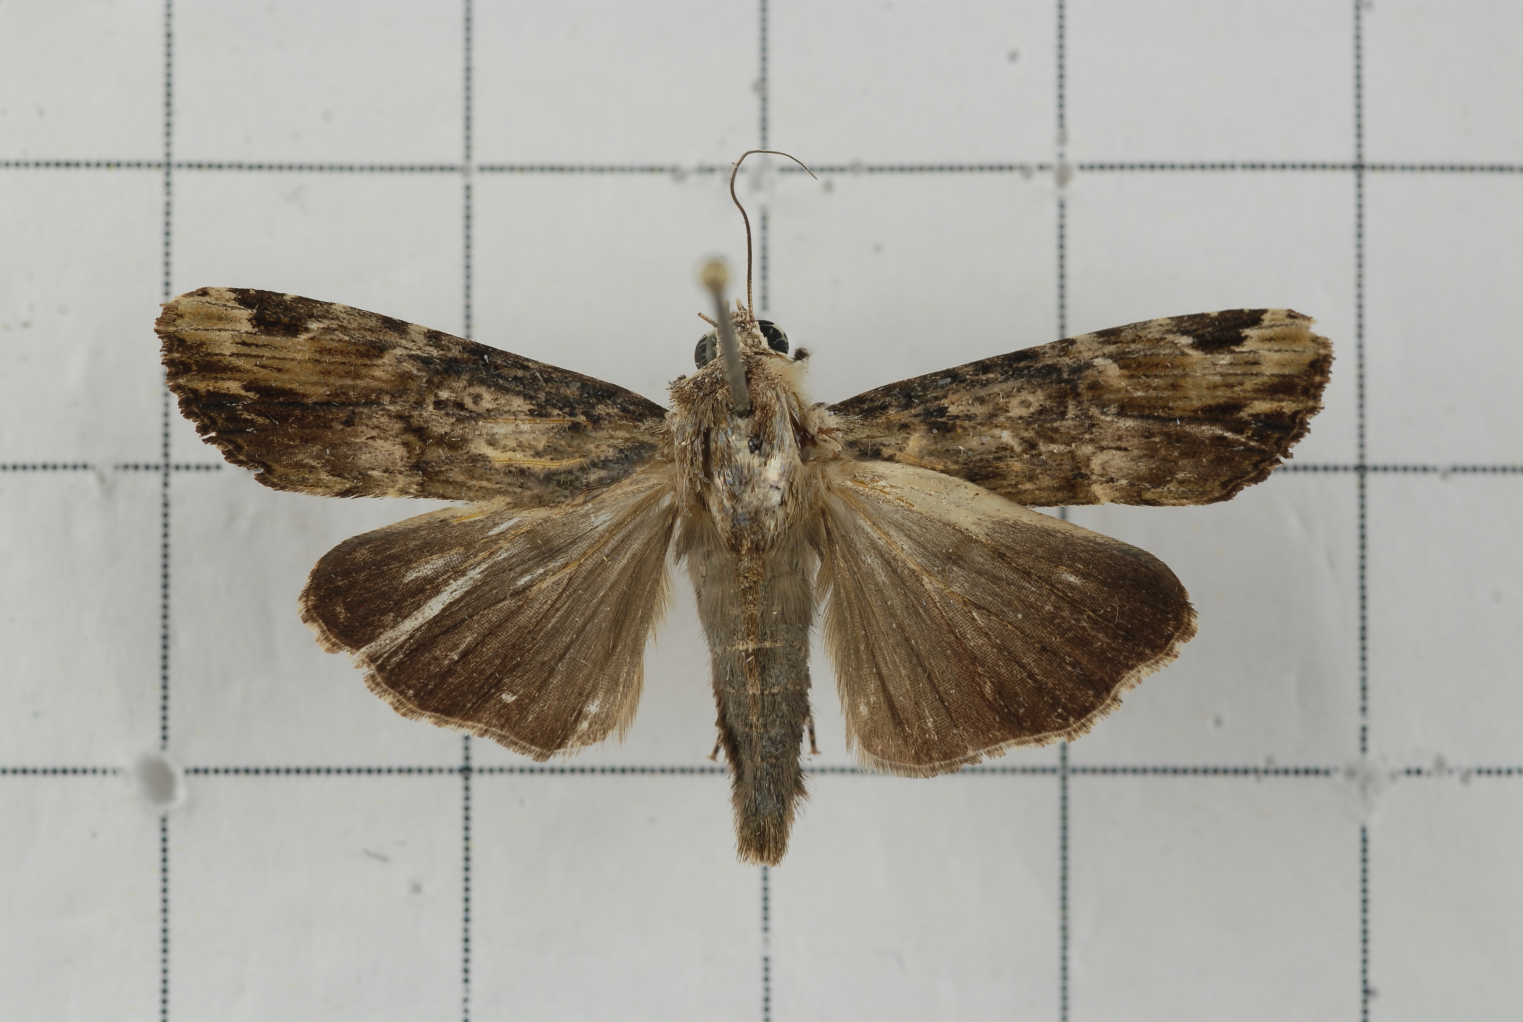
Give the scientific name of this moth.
Magusa interrupta
